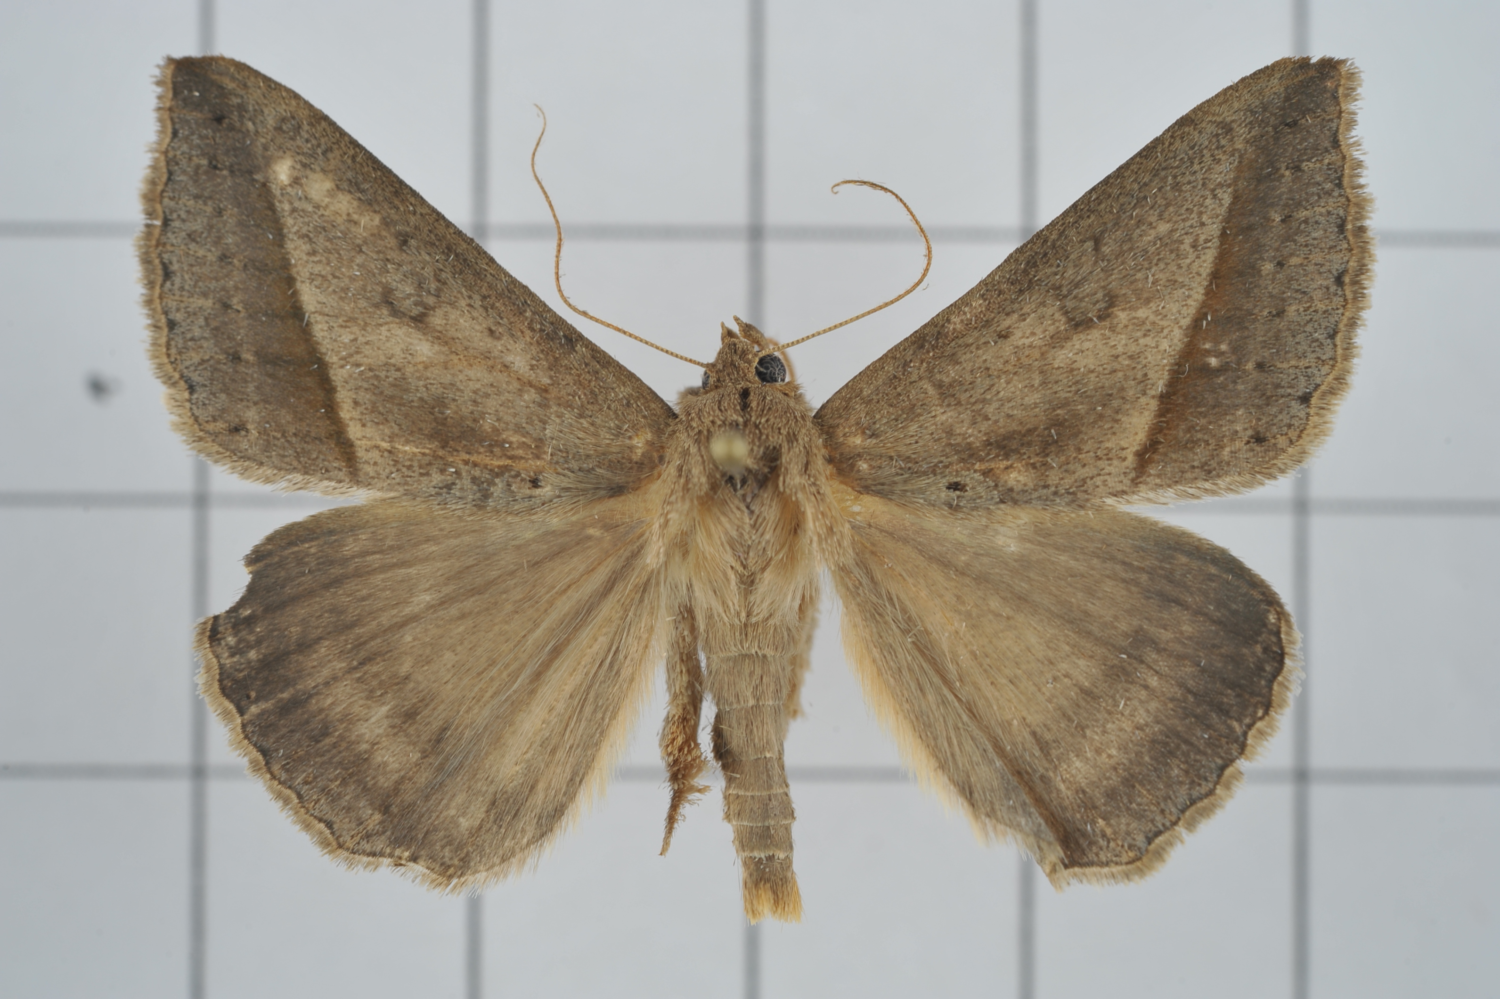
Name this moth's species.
Mocis frugalis
